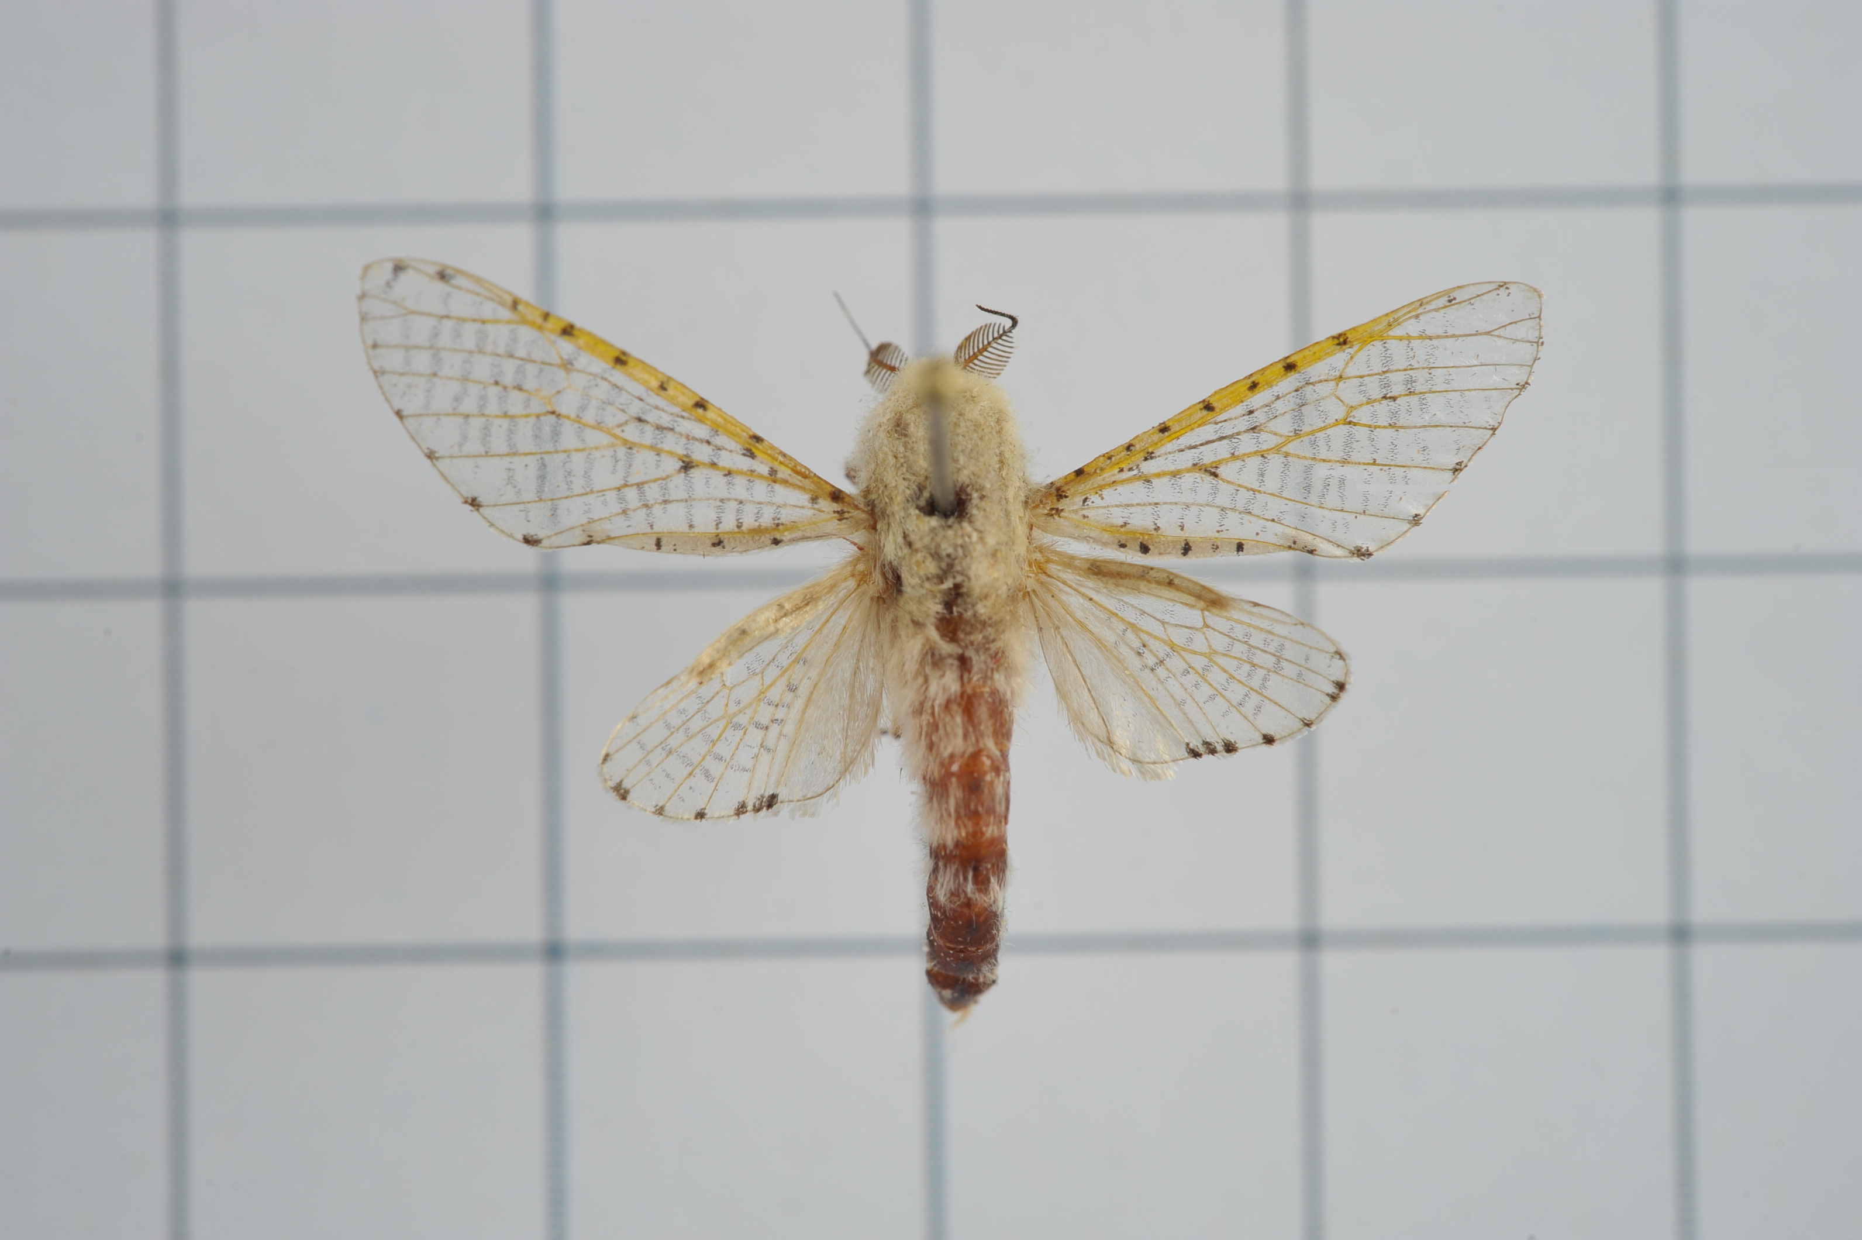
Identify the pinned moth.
Polyphagozerra coffeae
